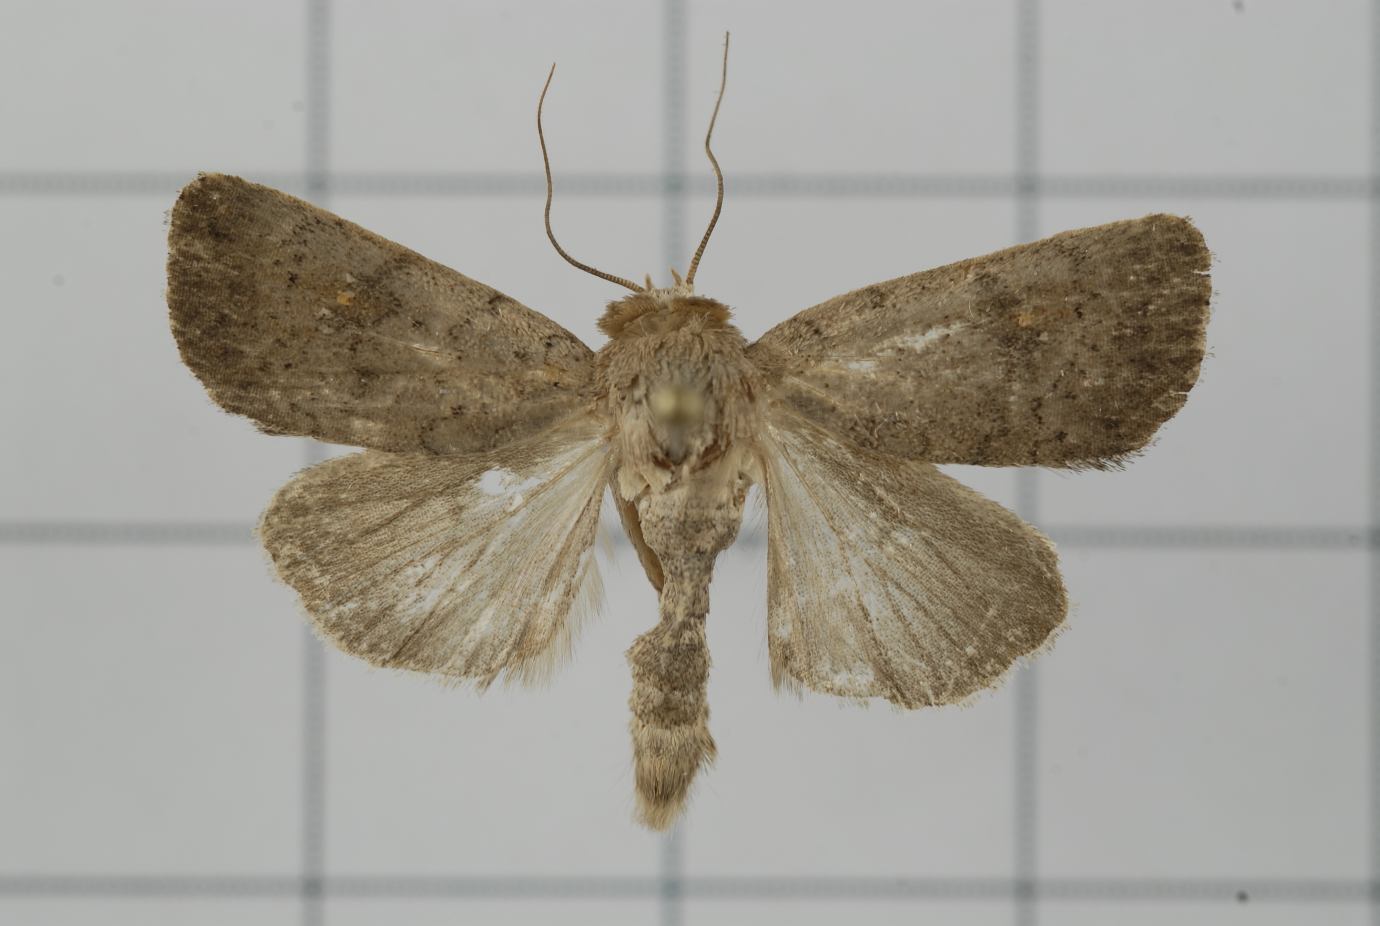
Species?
Athetis bremusa
